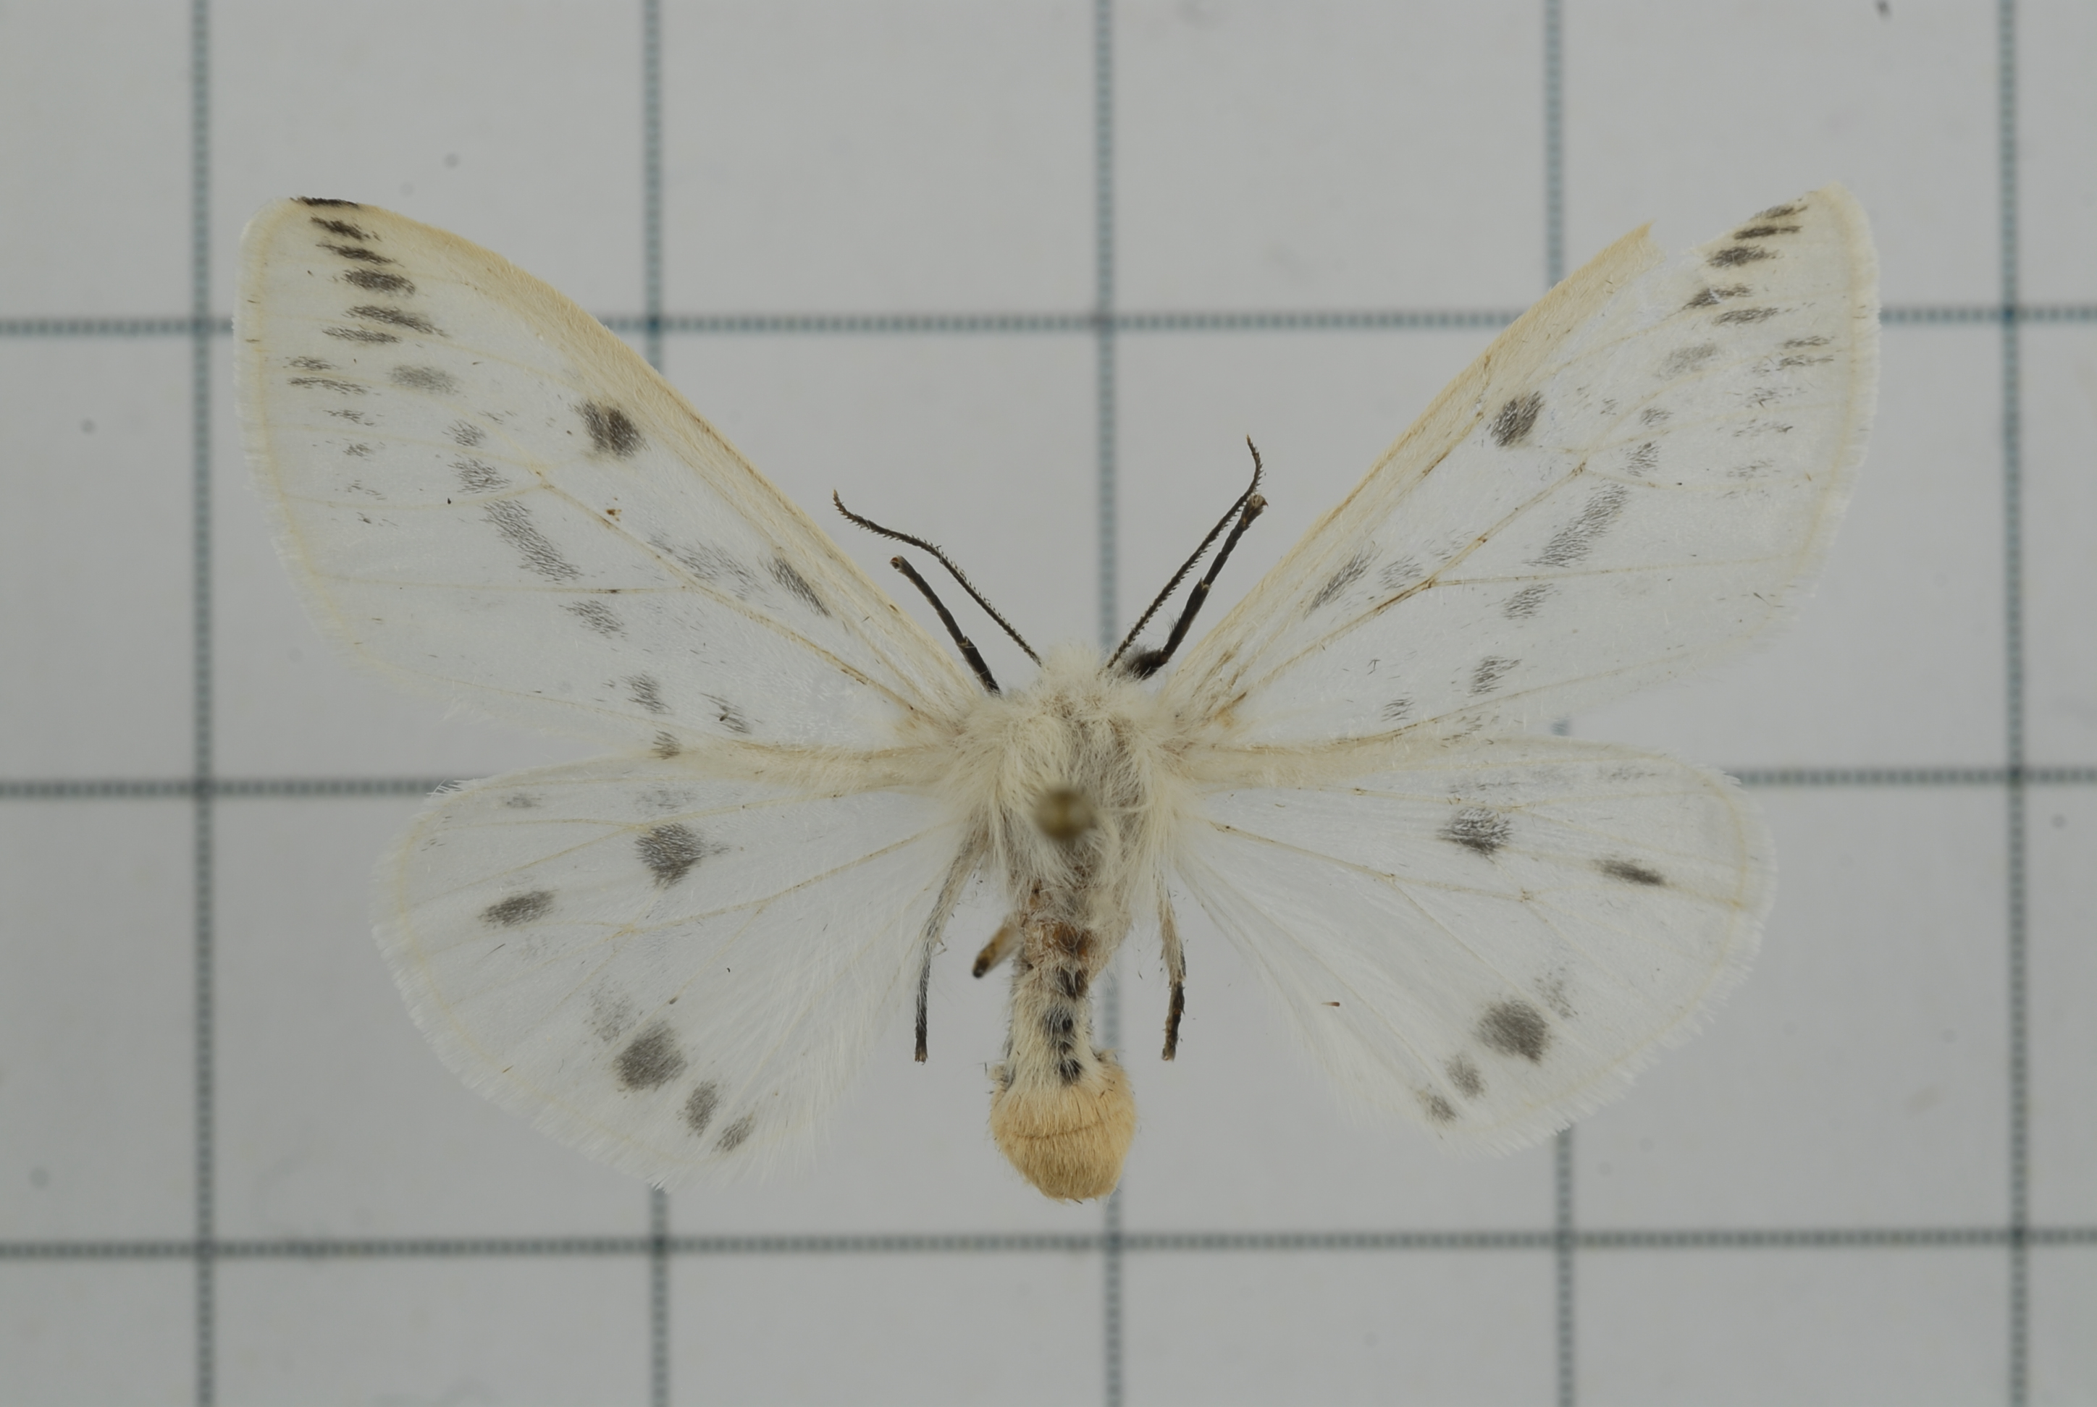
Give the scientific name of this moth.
Lemyra fallaciosa
